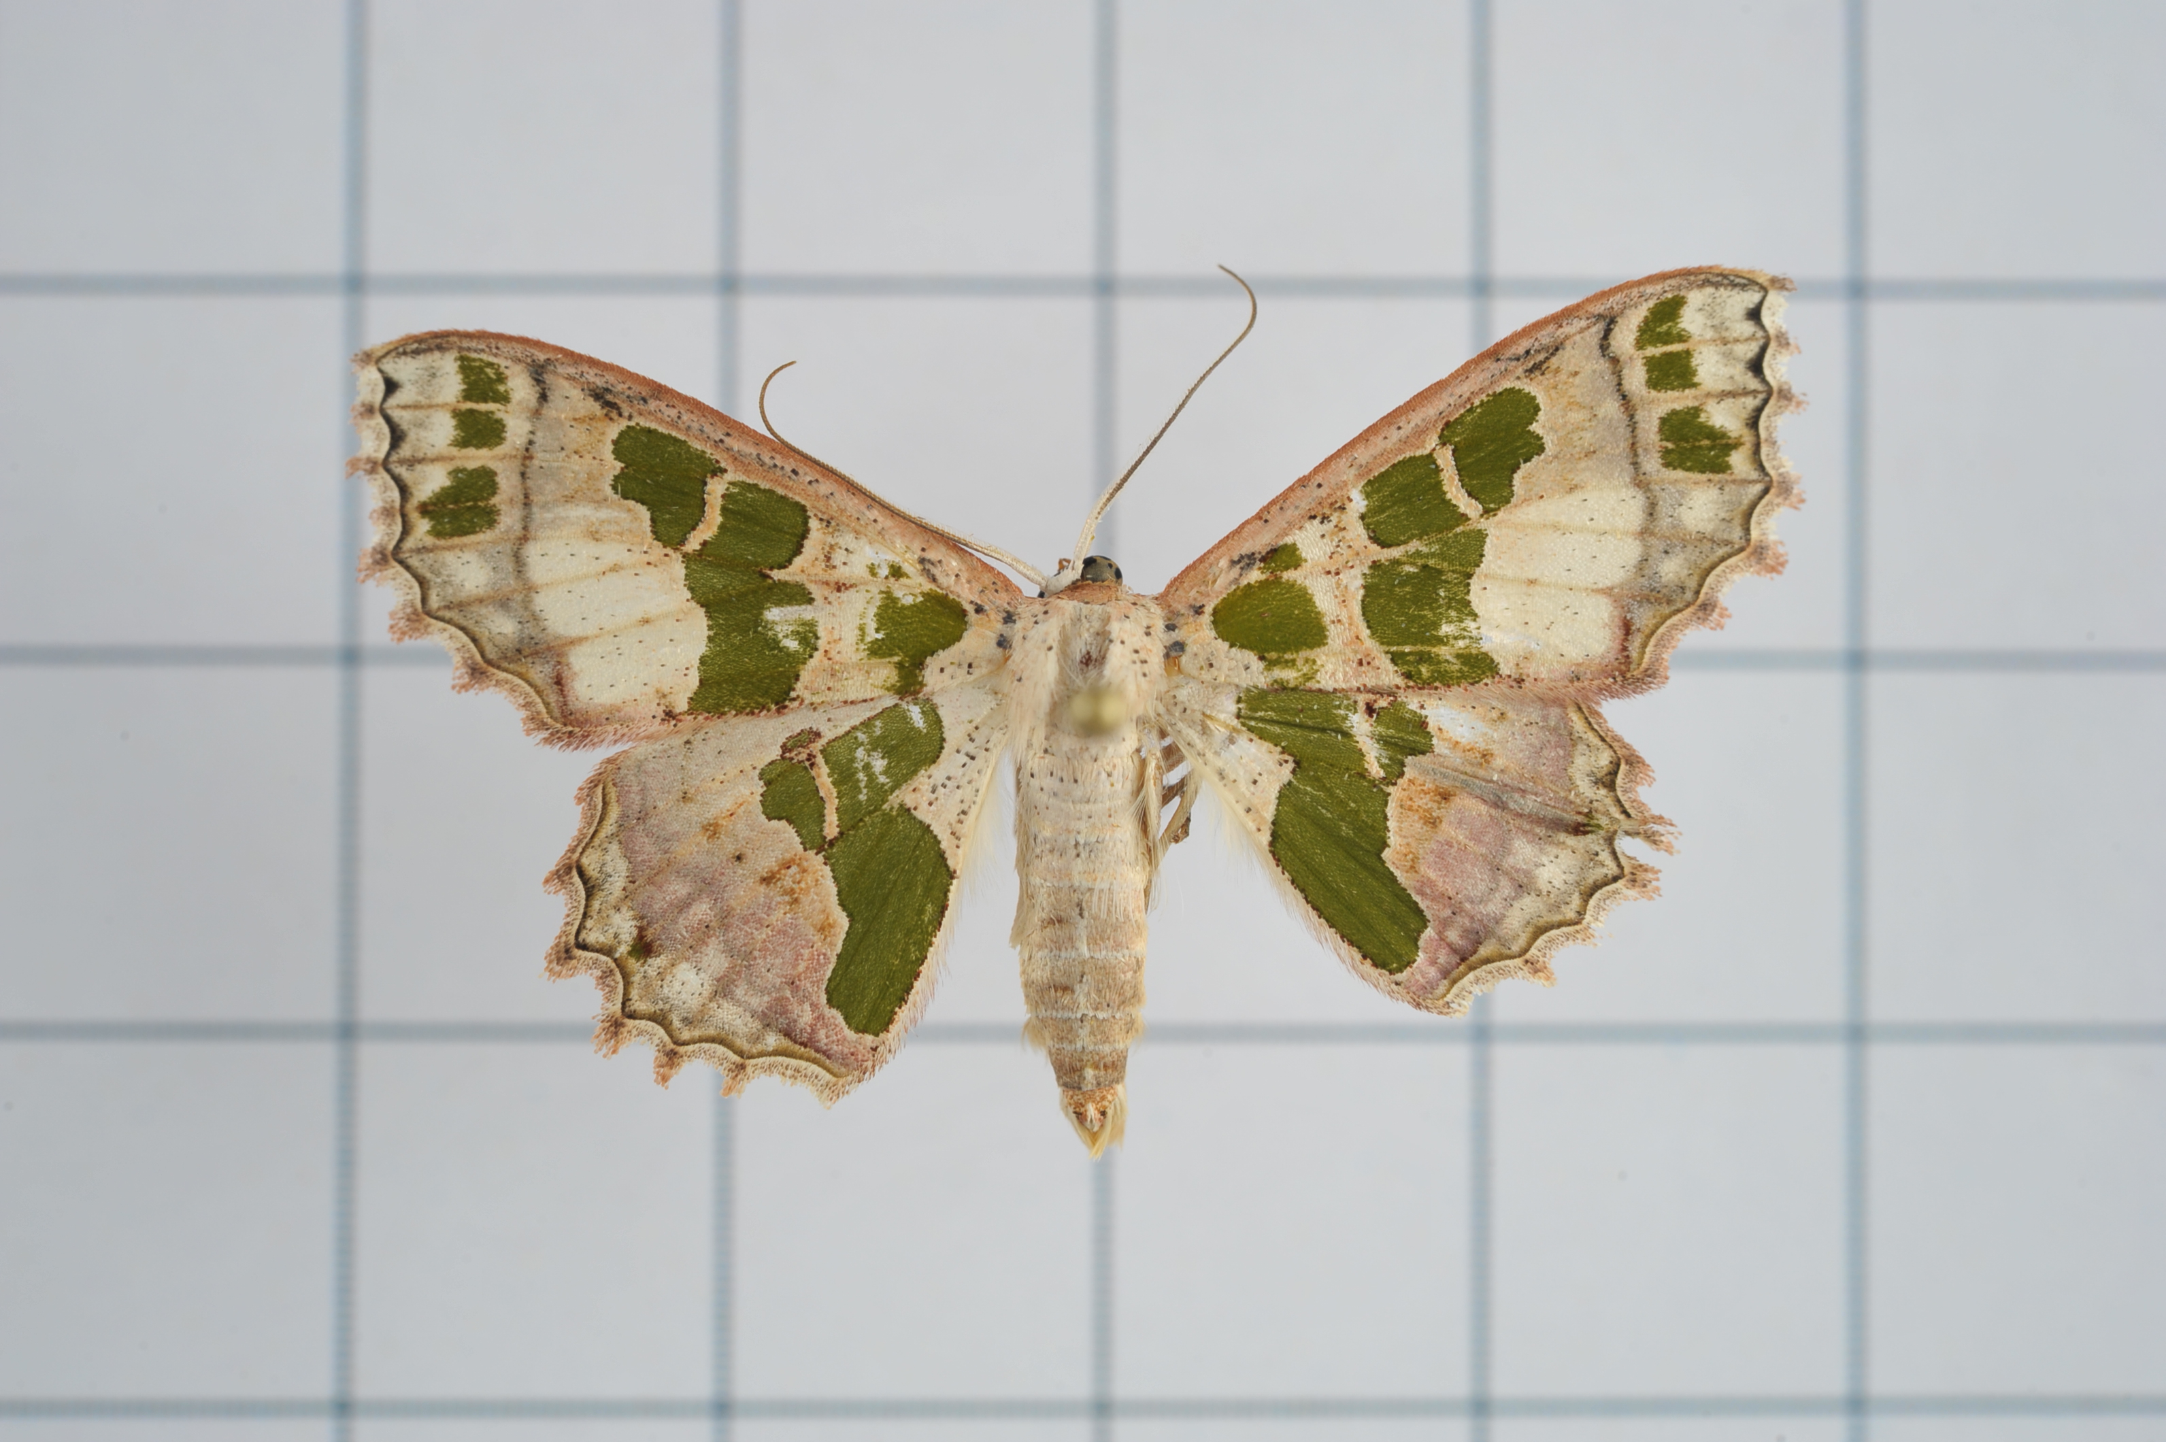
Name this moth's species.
Antitrygodes divisaria perturbata
